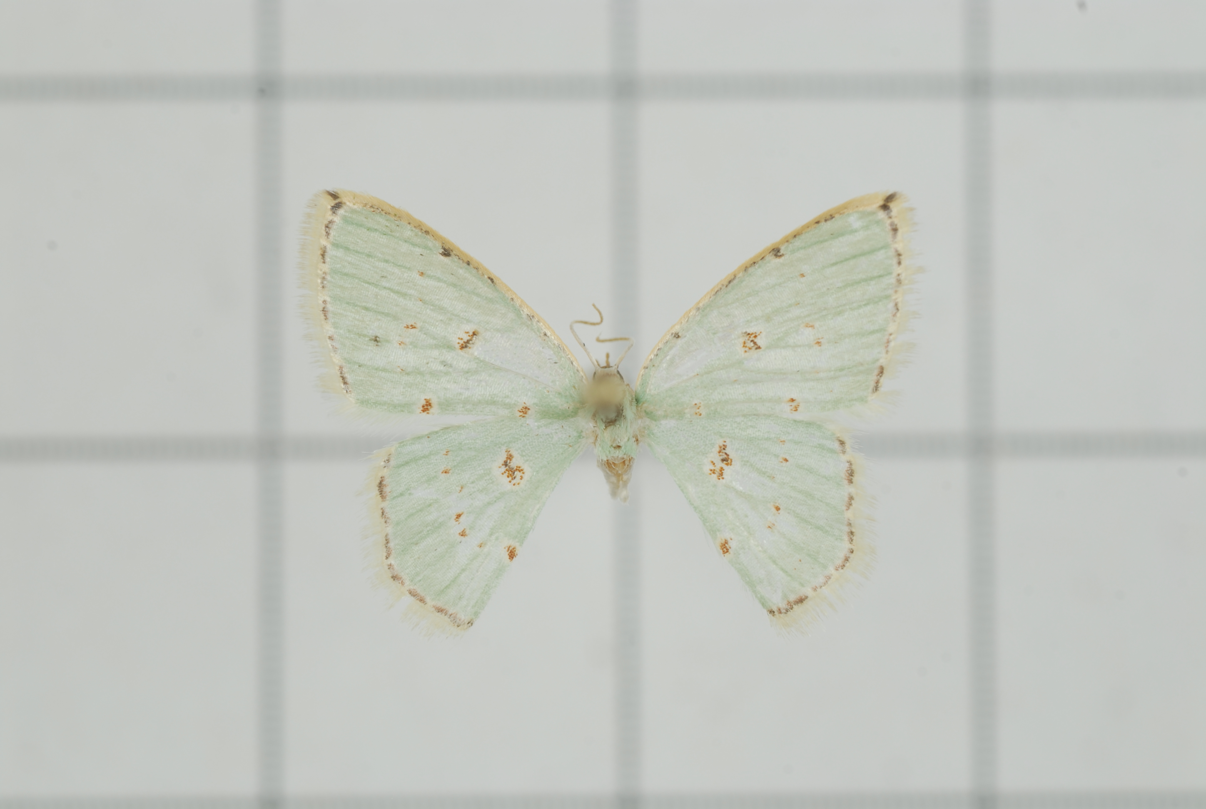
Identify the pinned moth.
Comostola laesaria
